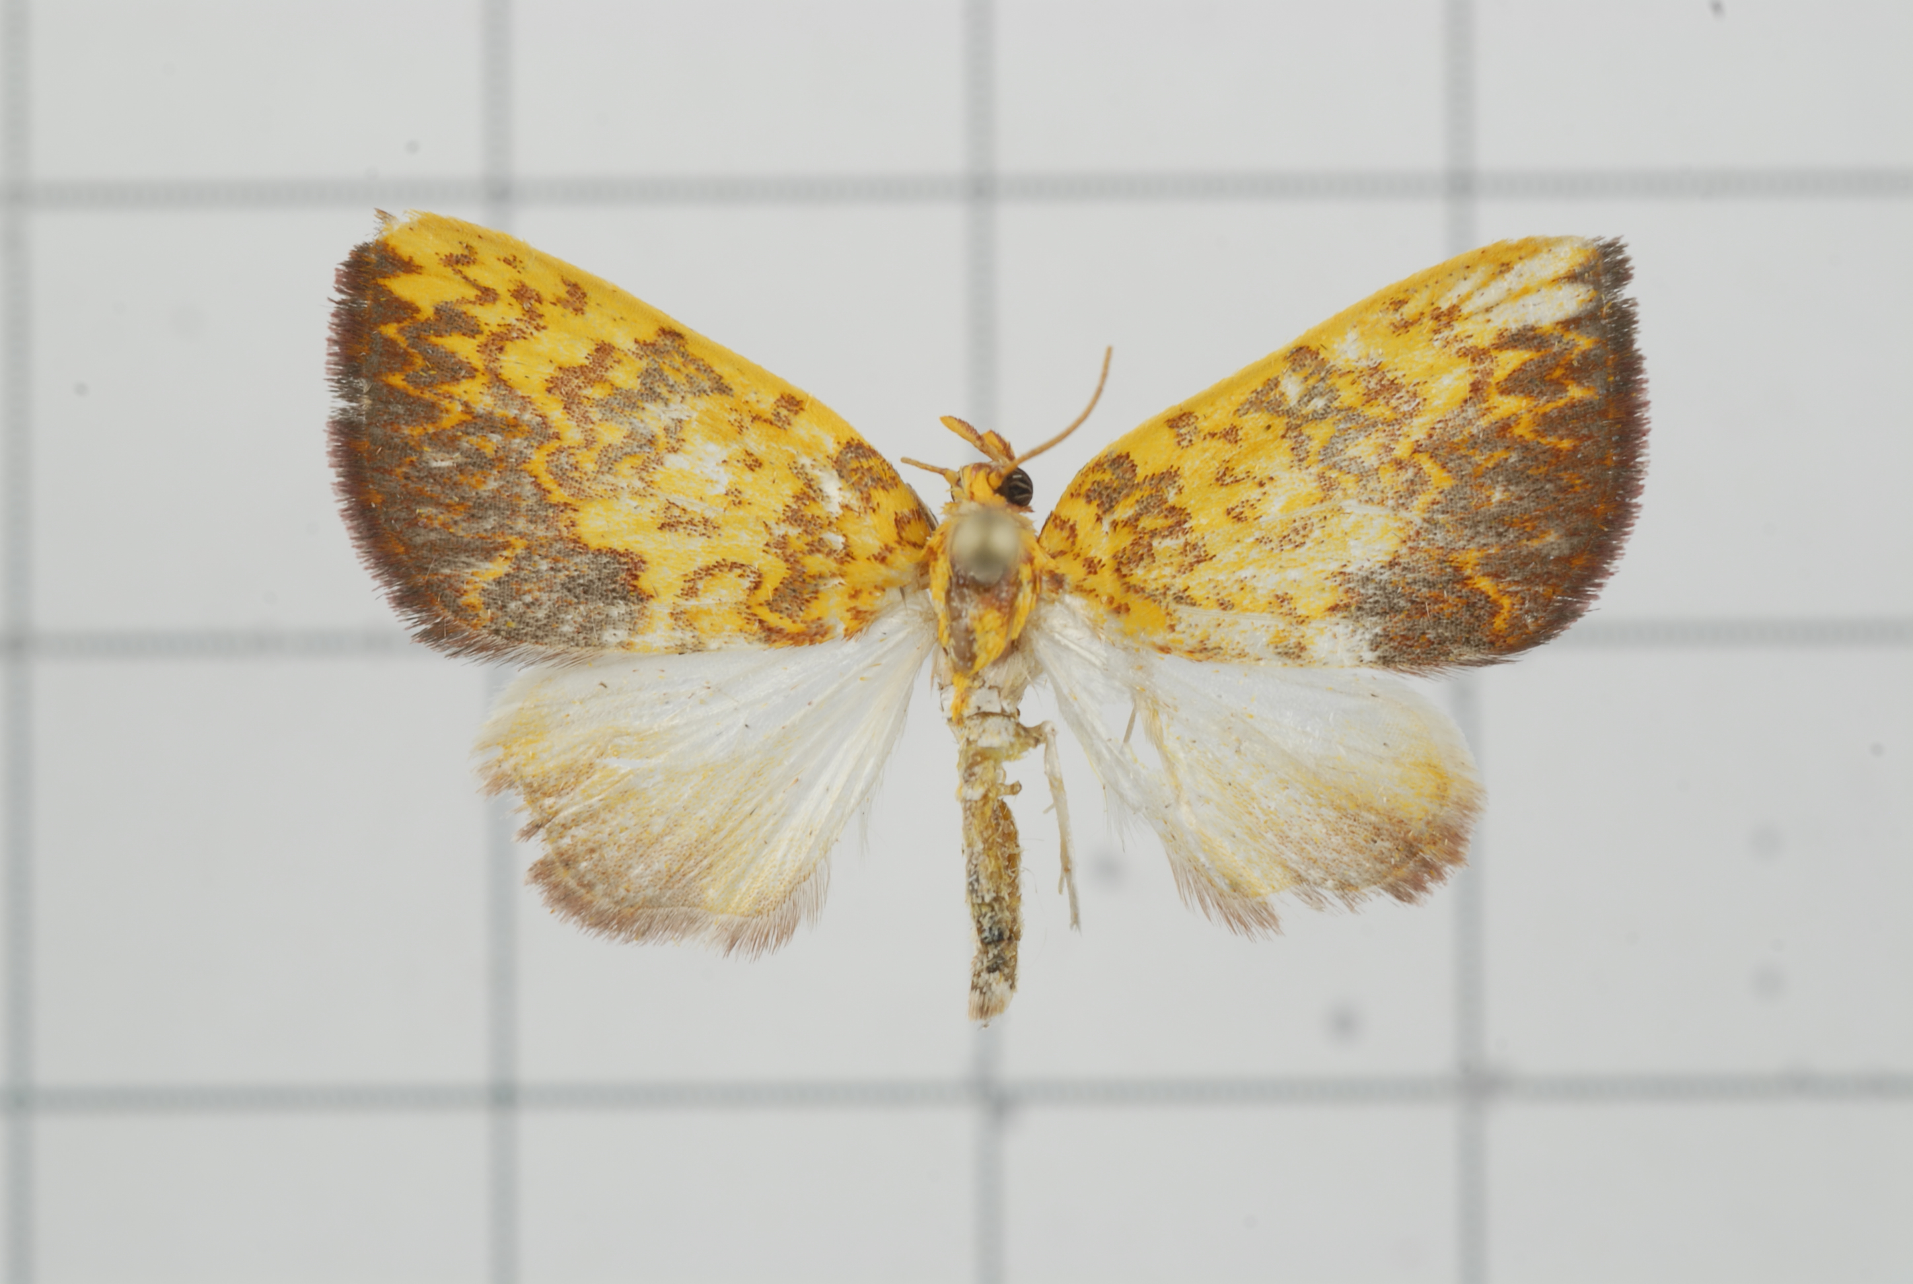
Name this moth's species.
Siglophora ferreilutea
